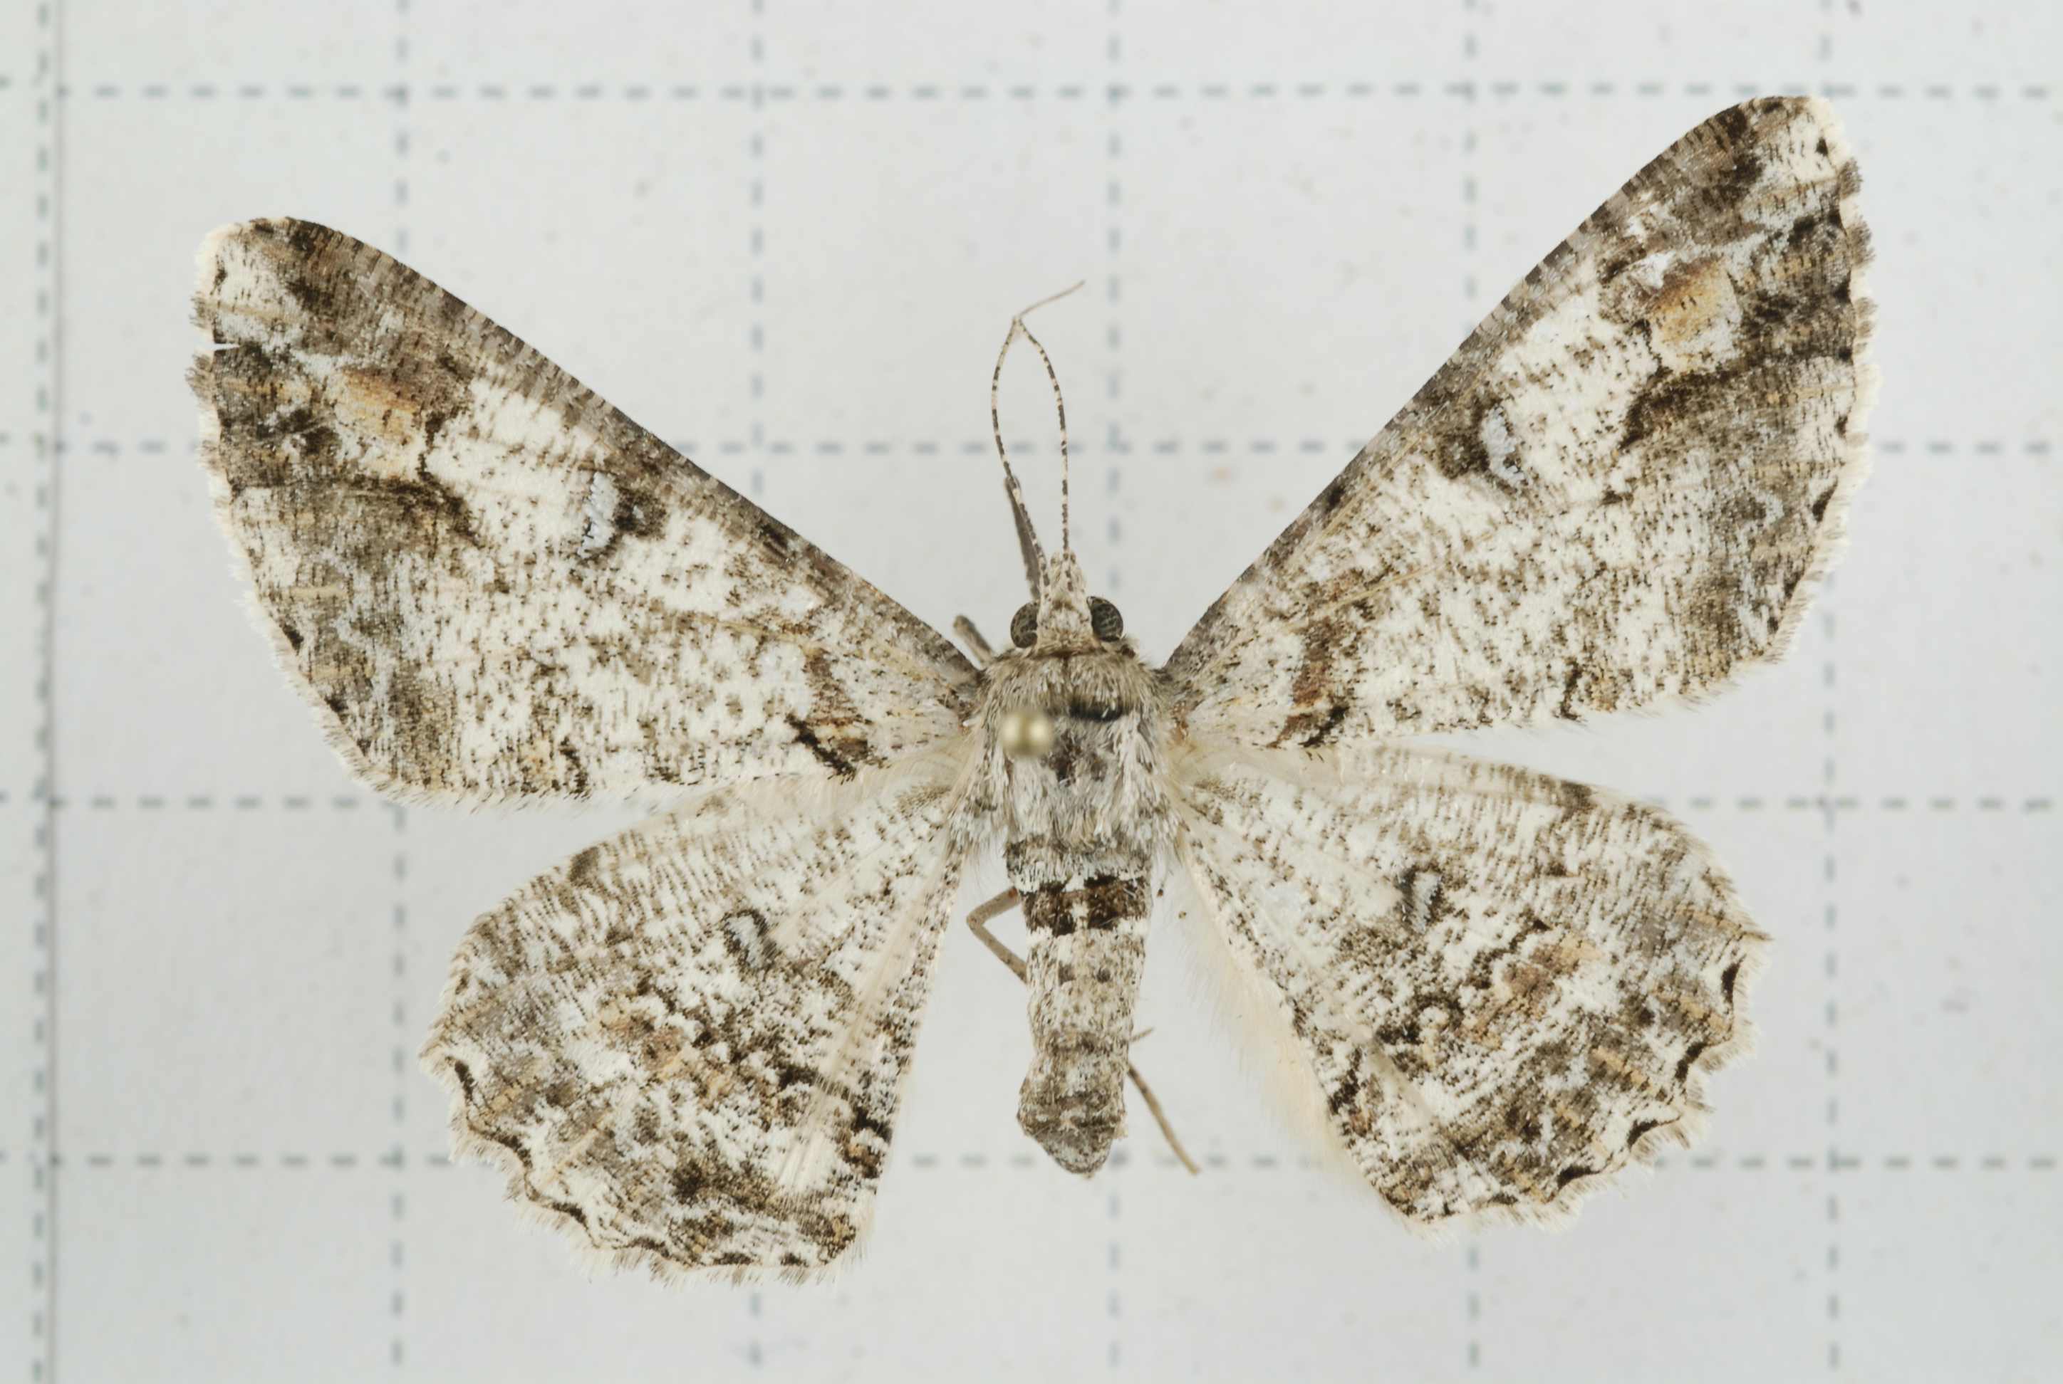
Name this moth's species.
Cleora fraterna
